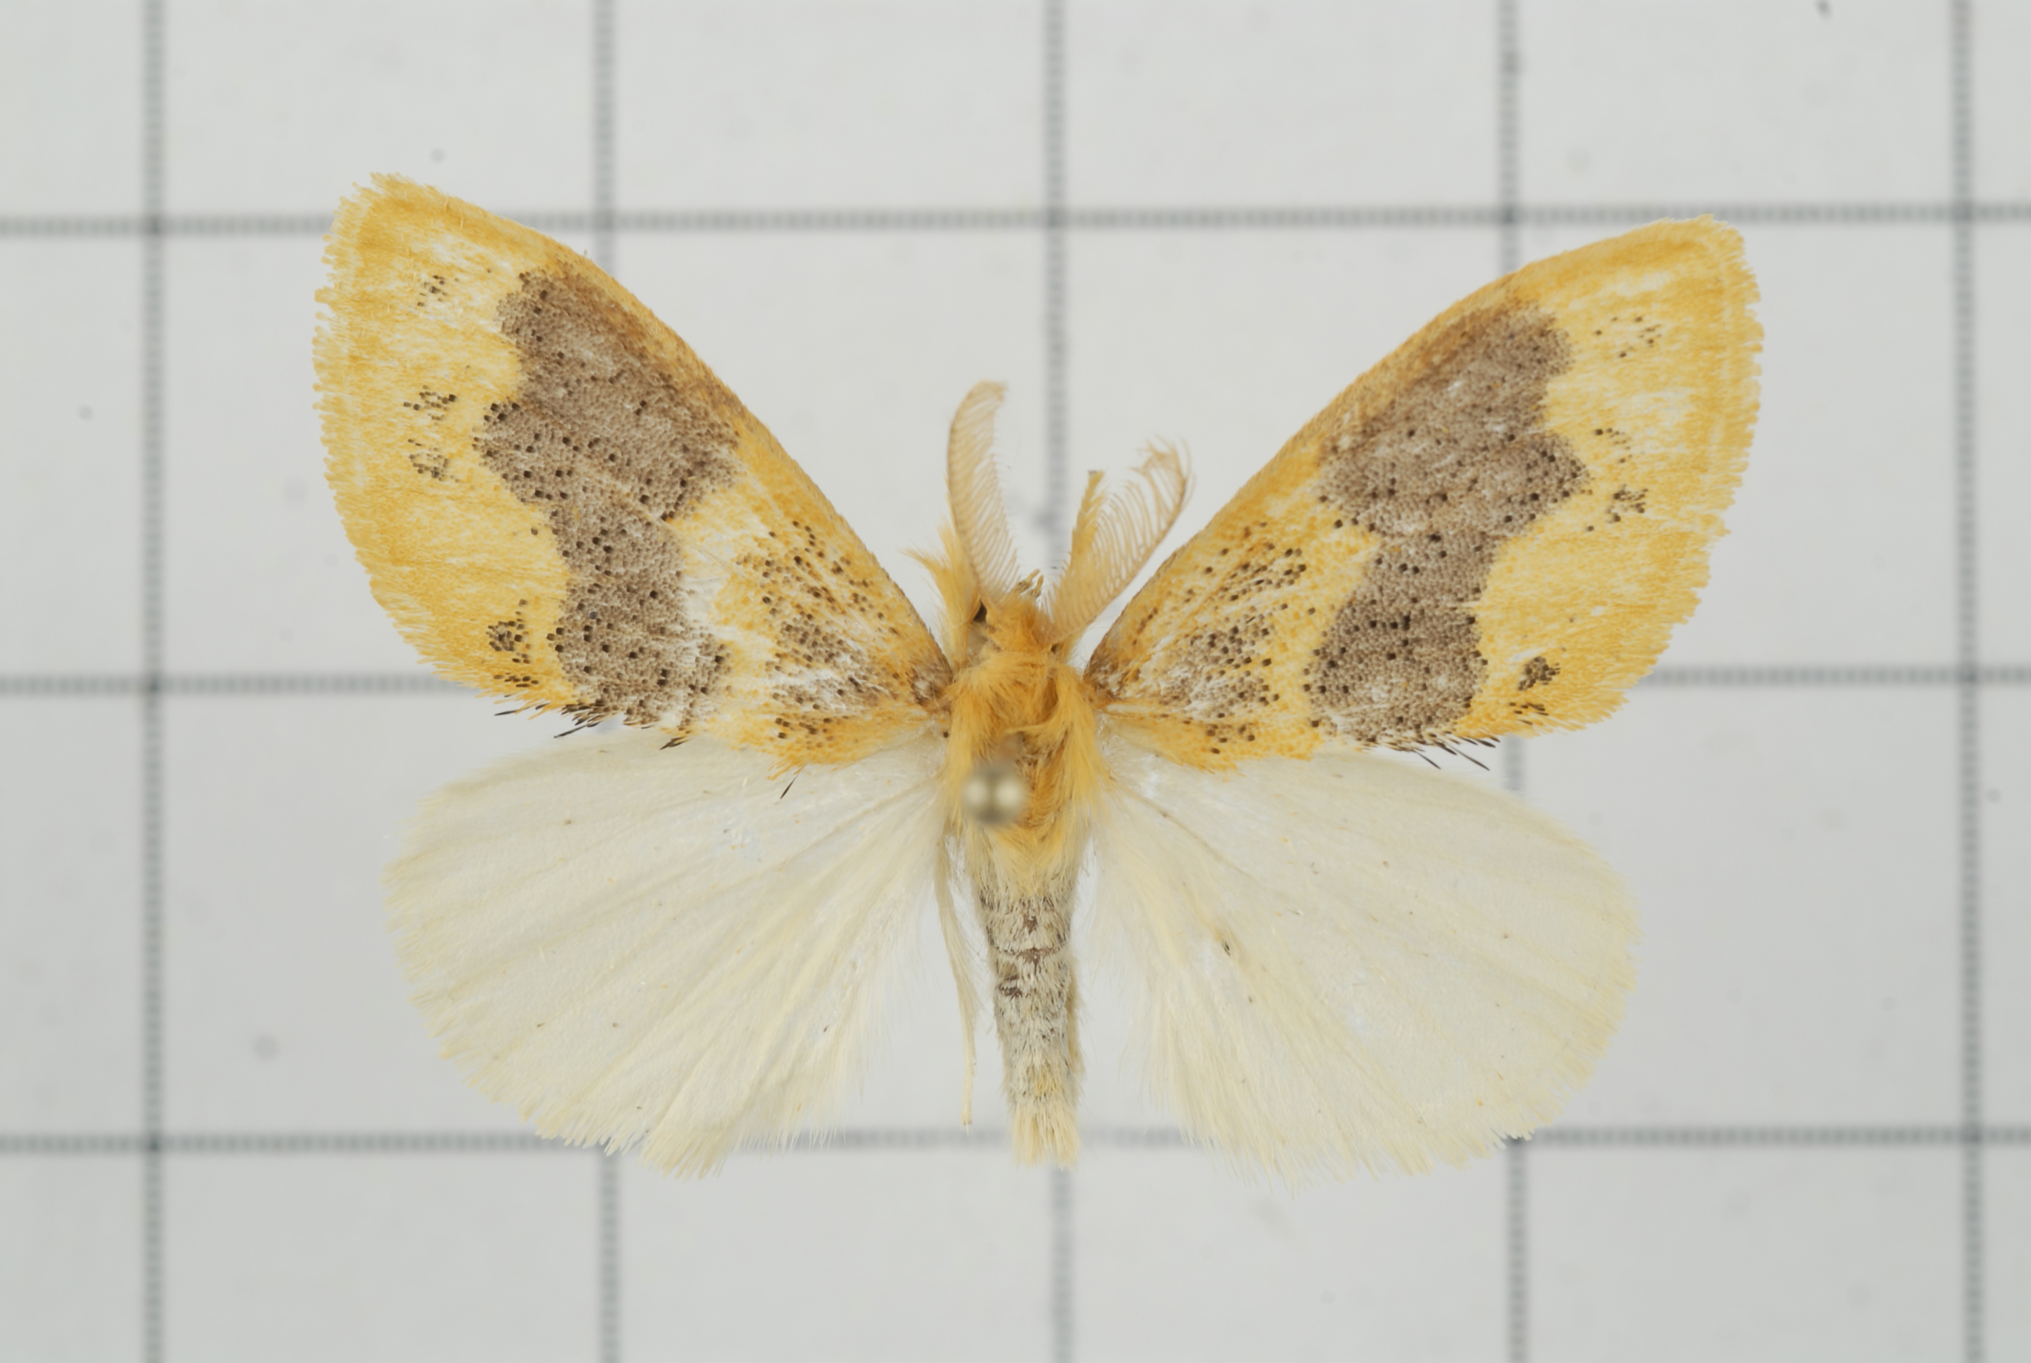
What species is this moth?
Euproctis purpureofasciata
